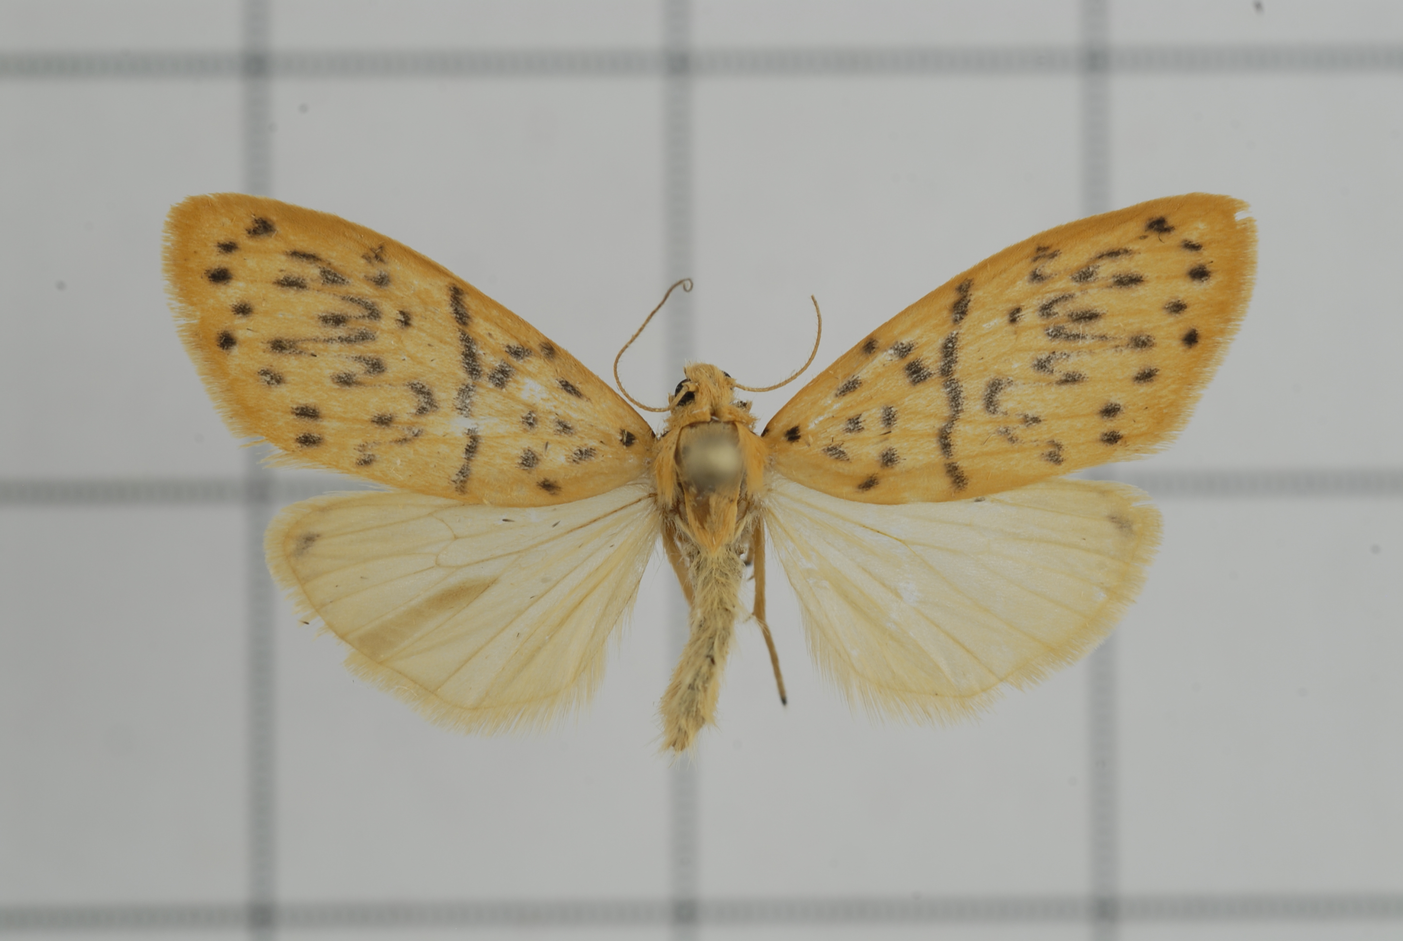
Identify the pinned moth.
Huangilene alikangiae alikangiae
